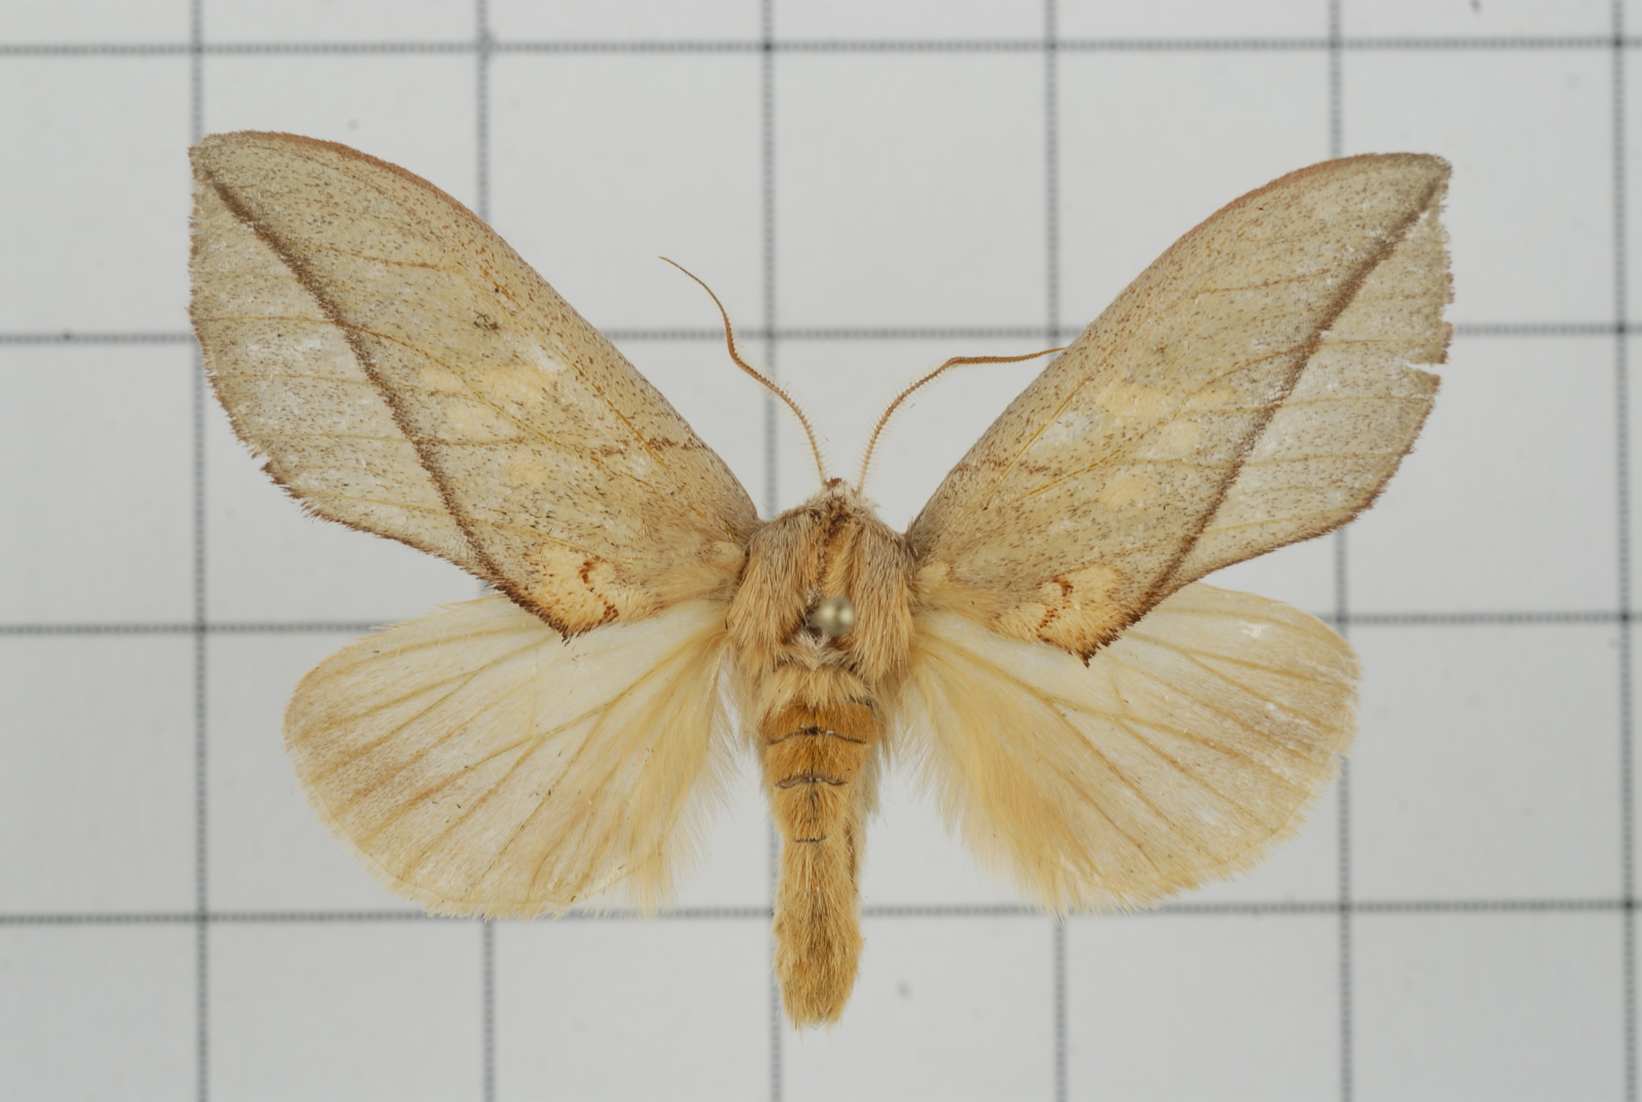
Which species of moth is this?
Togaritensha curvilinea curvilinea
